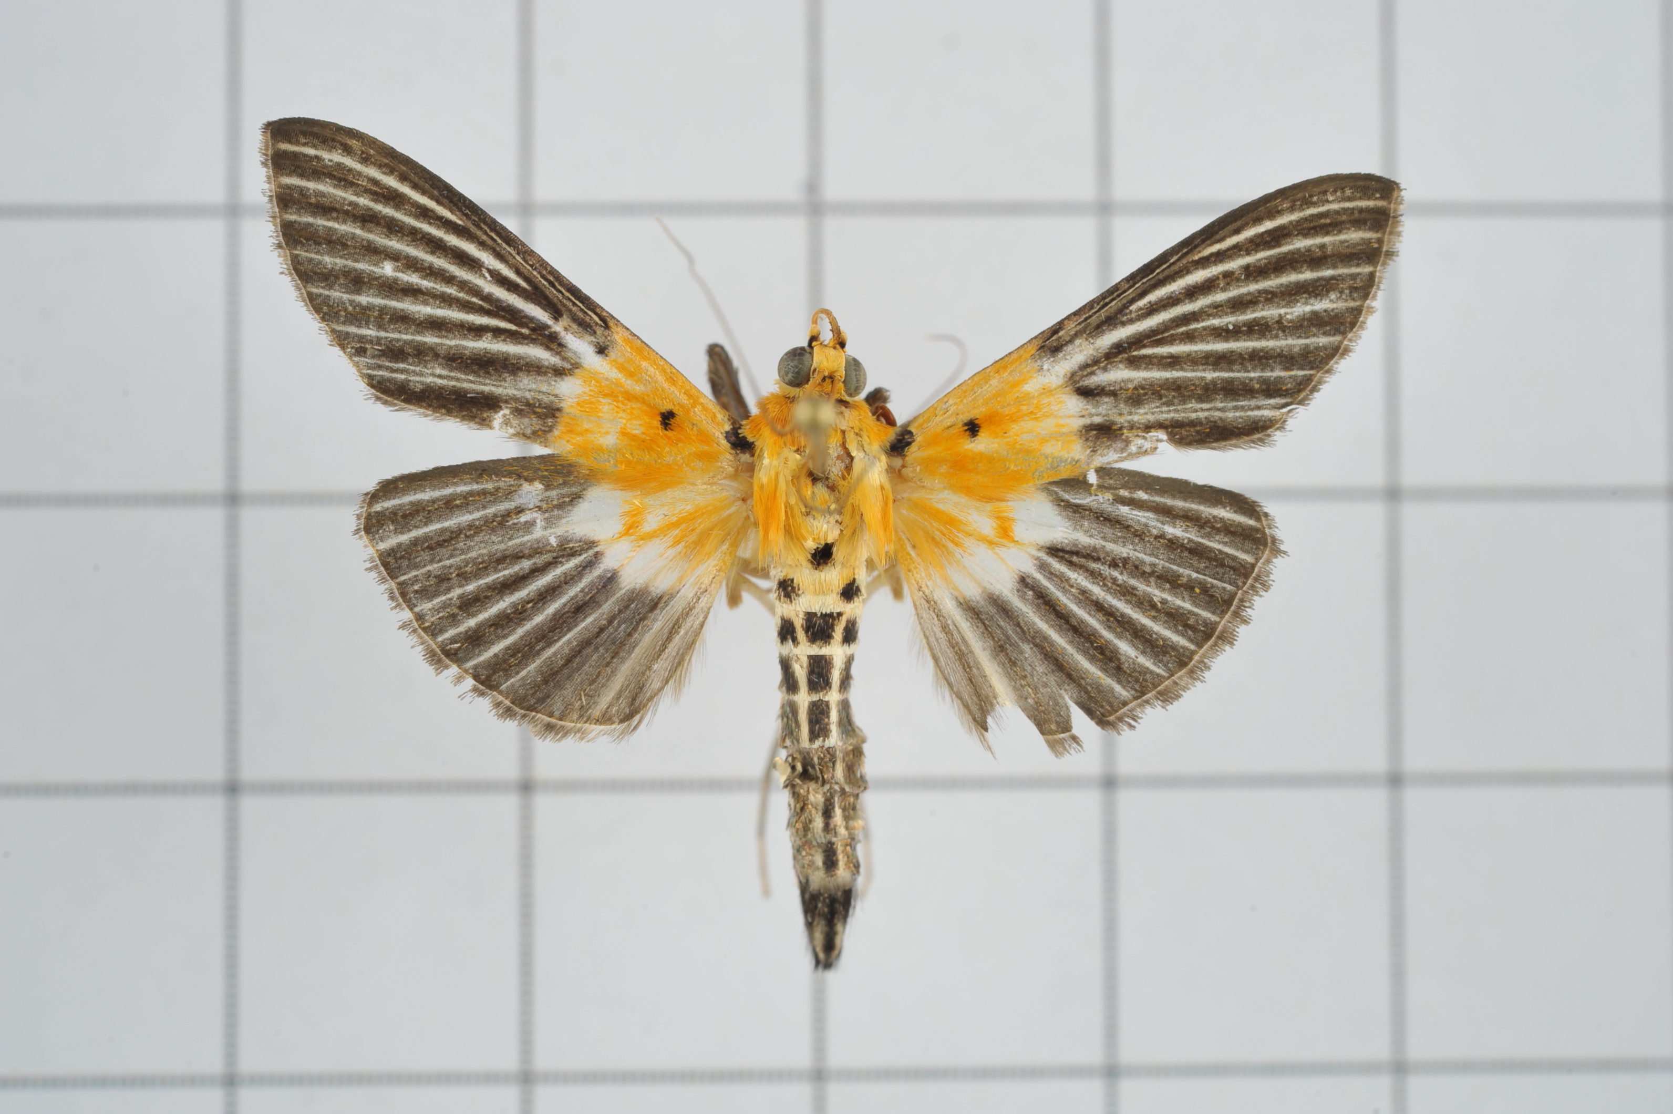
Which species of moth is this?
Nevrina procopia
